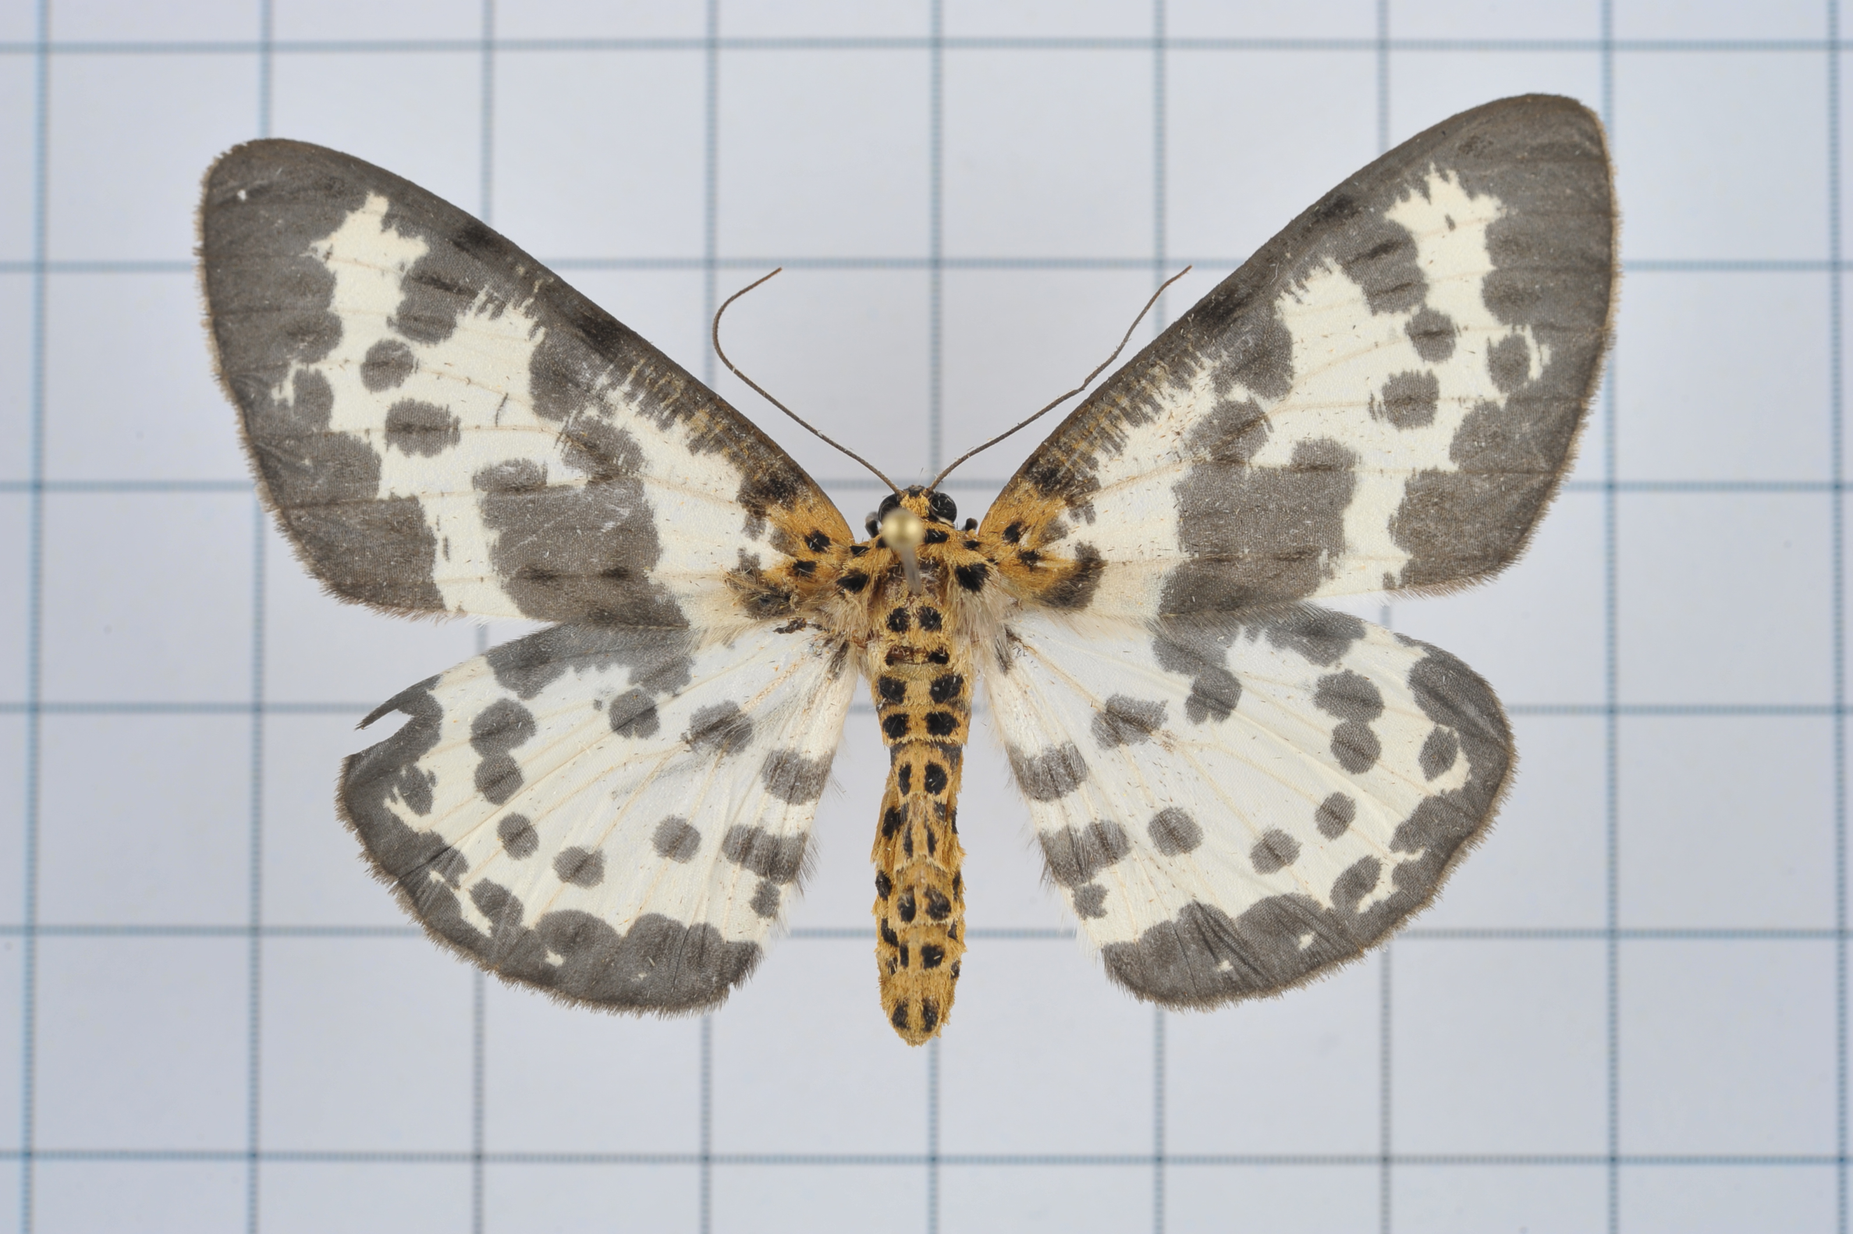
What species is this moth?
Percnia longitermen
